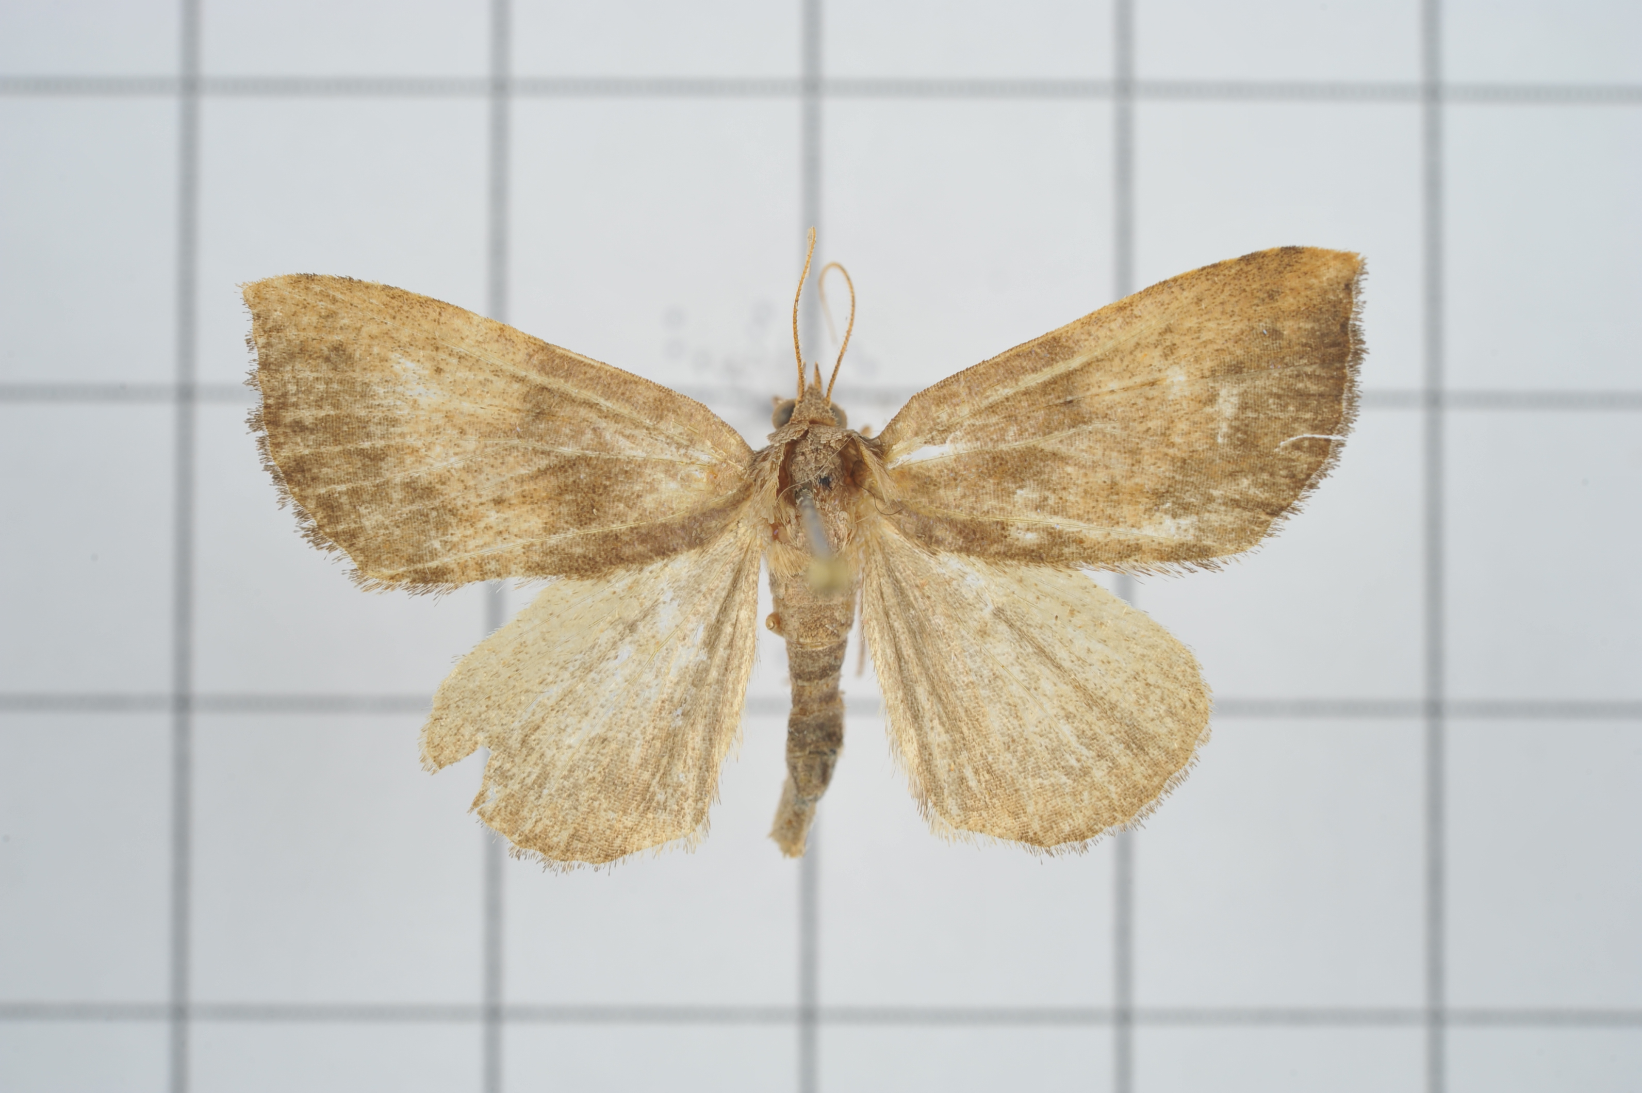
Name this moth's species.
Scedopla umbrosa
